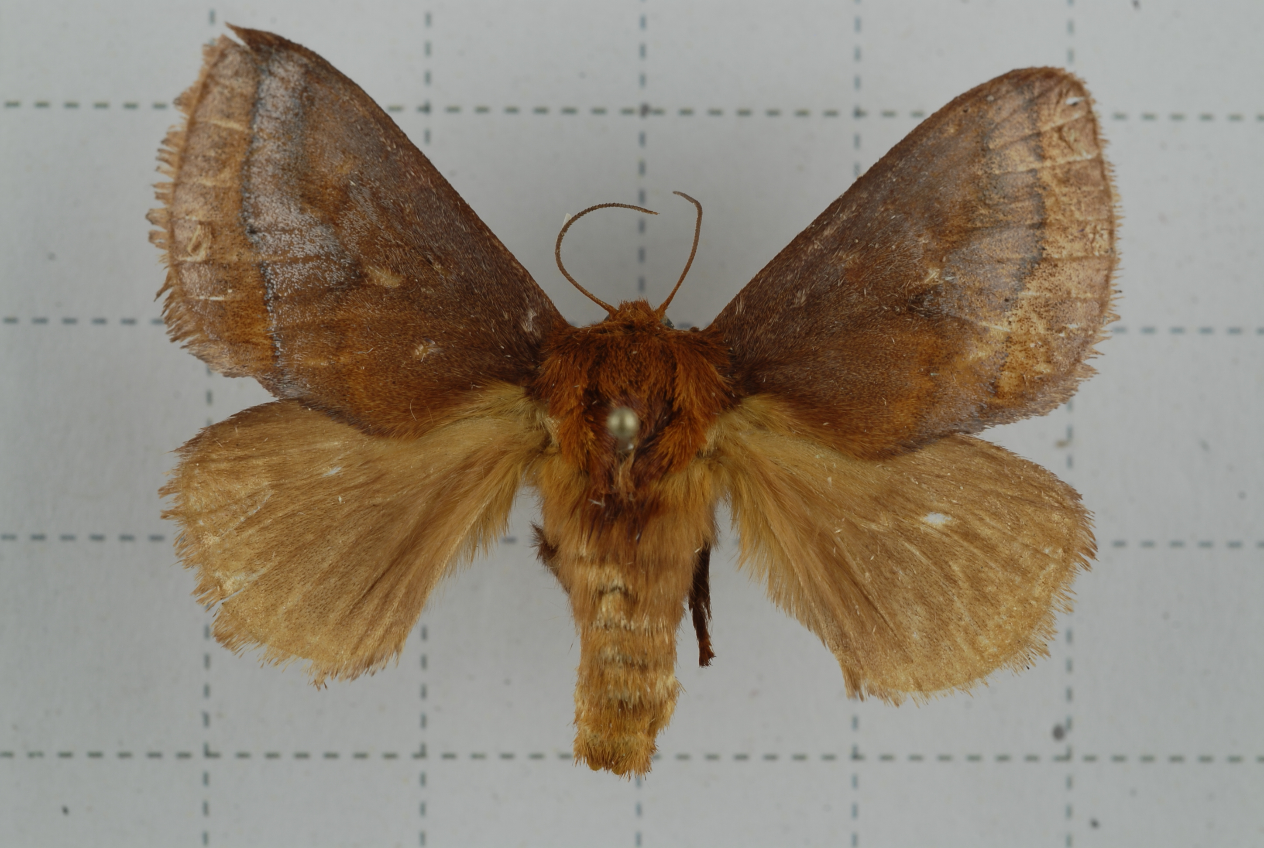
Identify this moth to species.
Narosoideus vulpina
